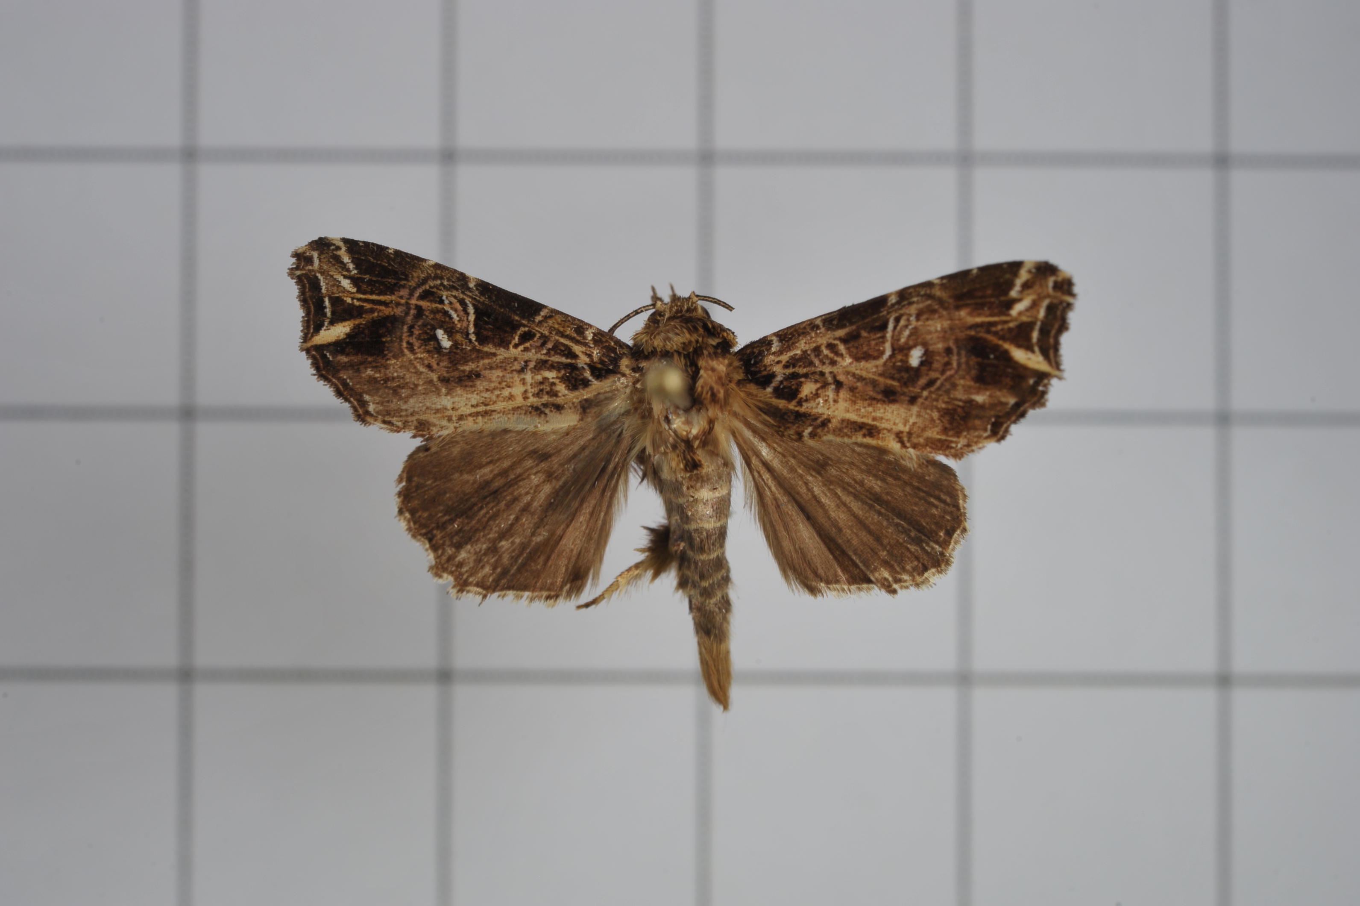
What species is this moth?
Callopistria rivularis
